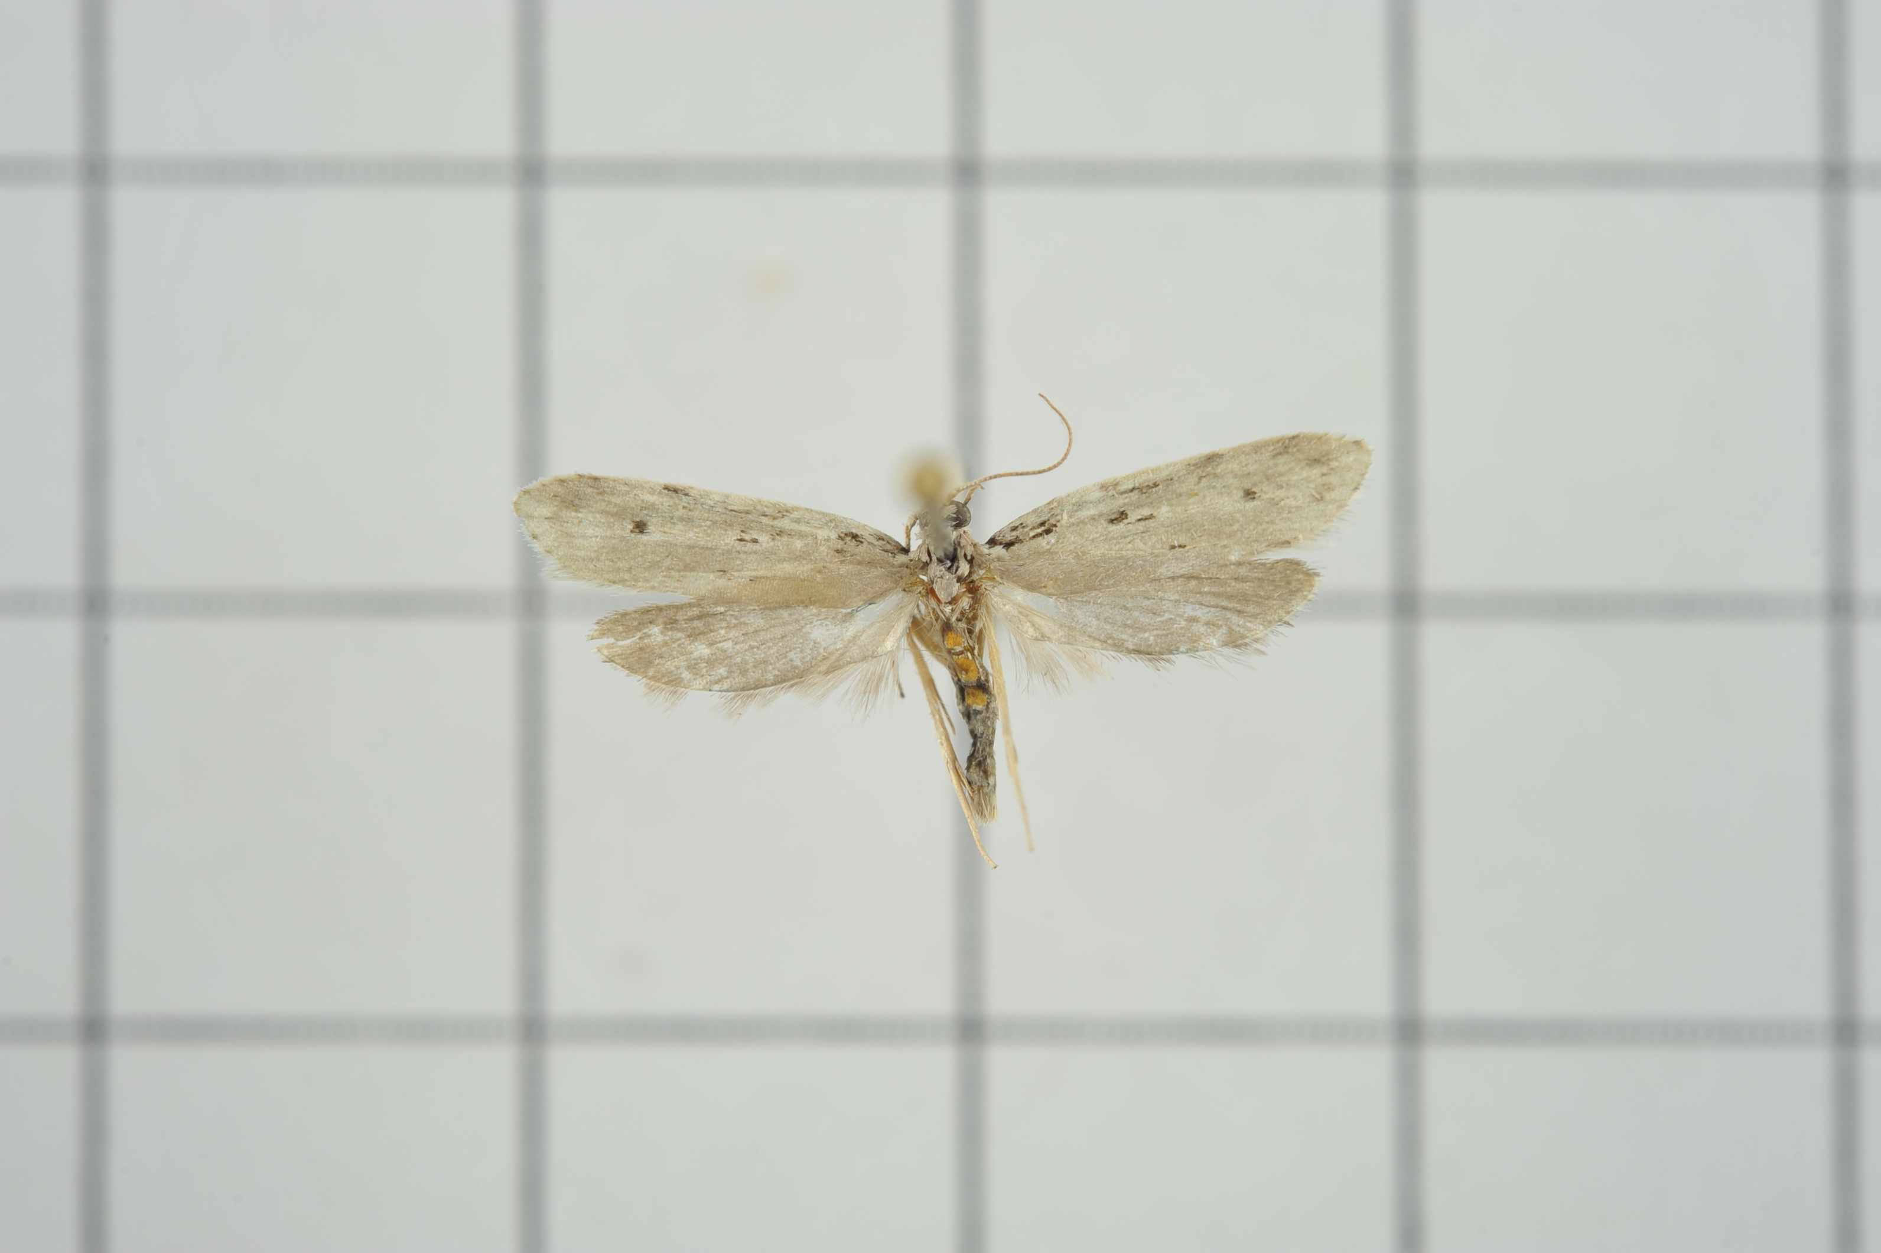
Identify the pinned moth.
Syntomaula simulatella
